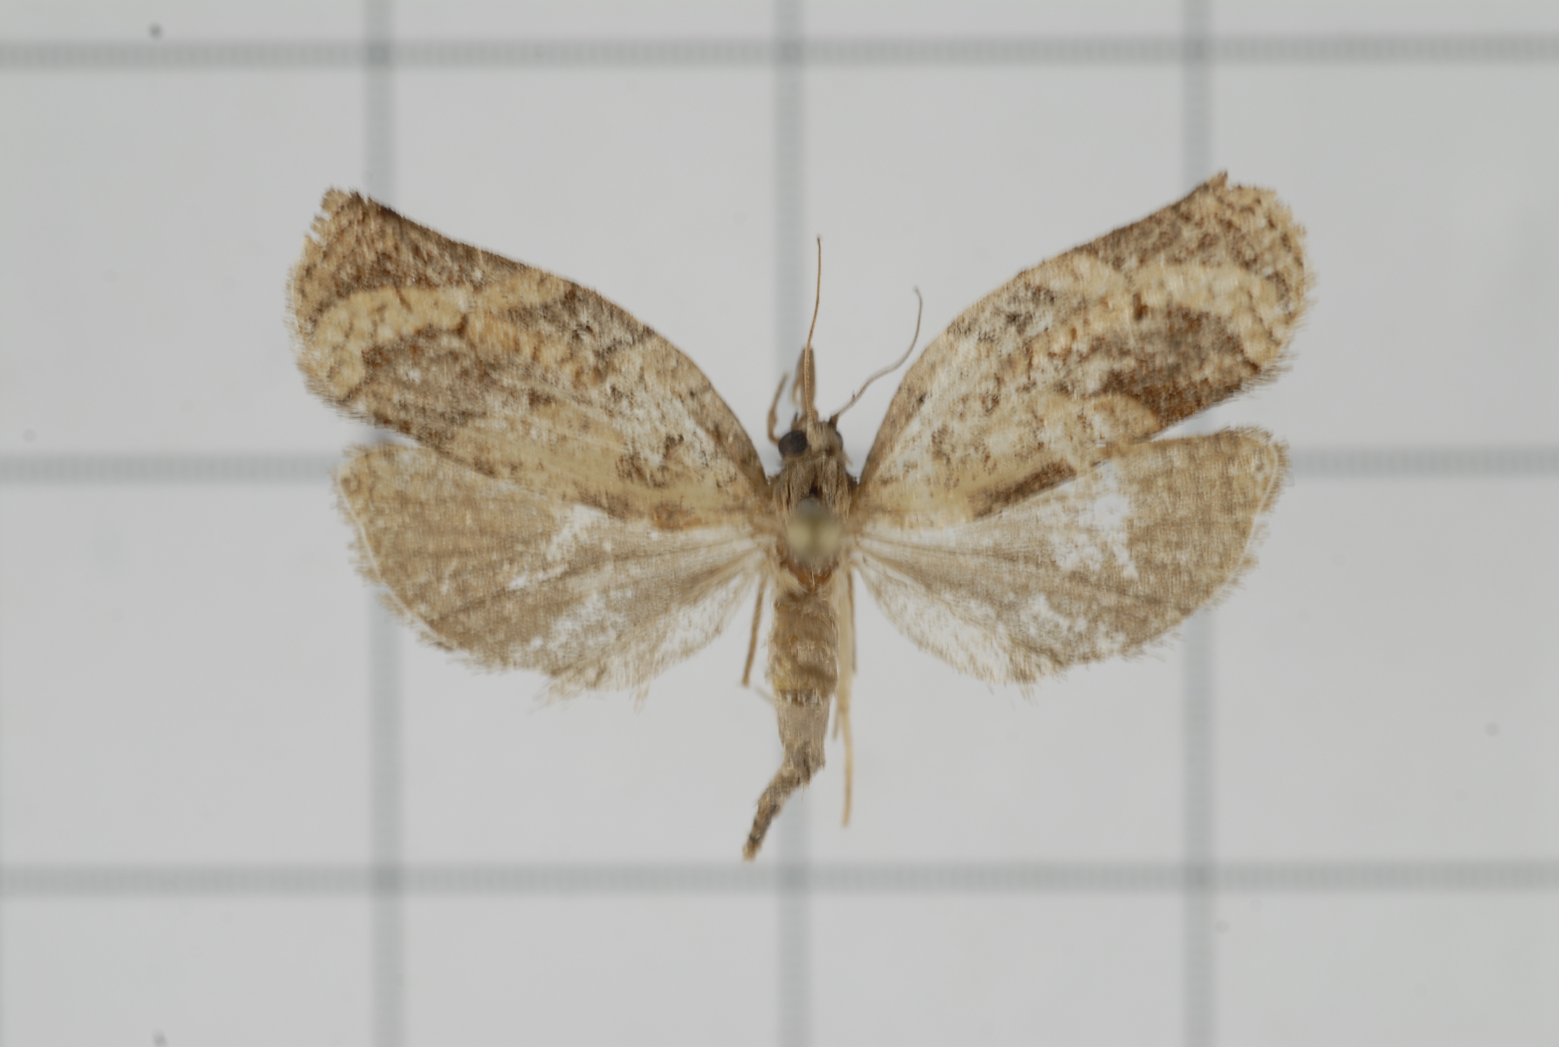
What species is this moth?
Homona issikii
